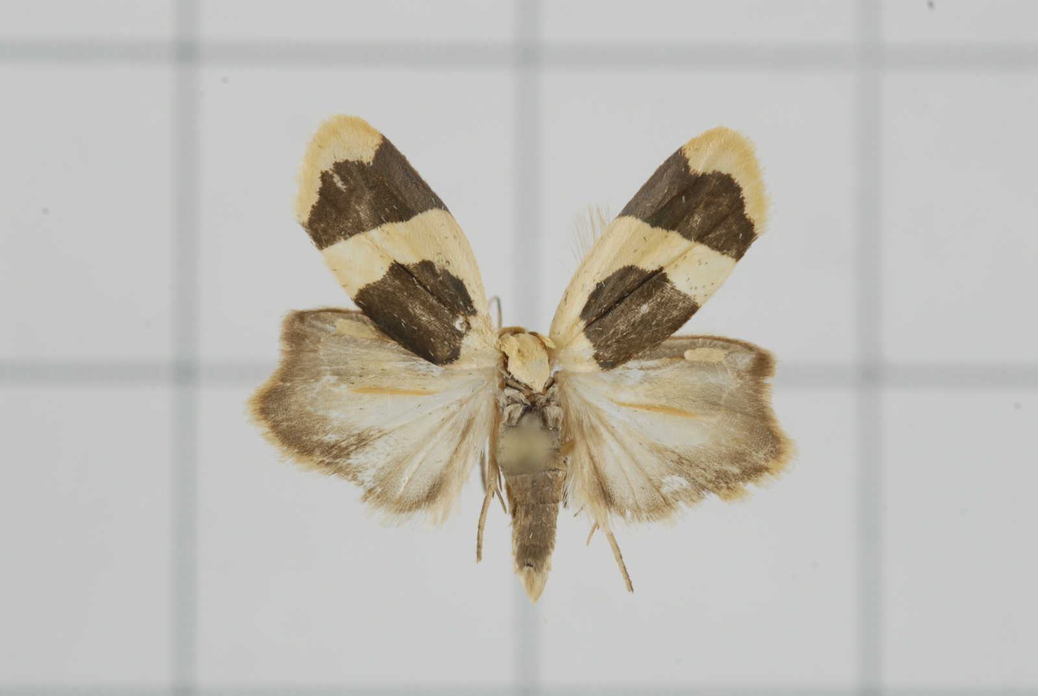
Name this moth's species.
Garudinia taioana
